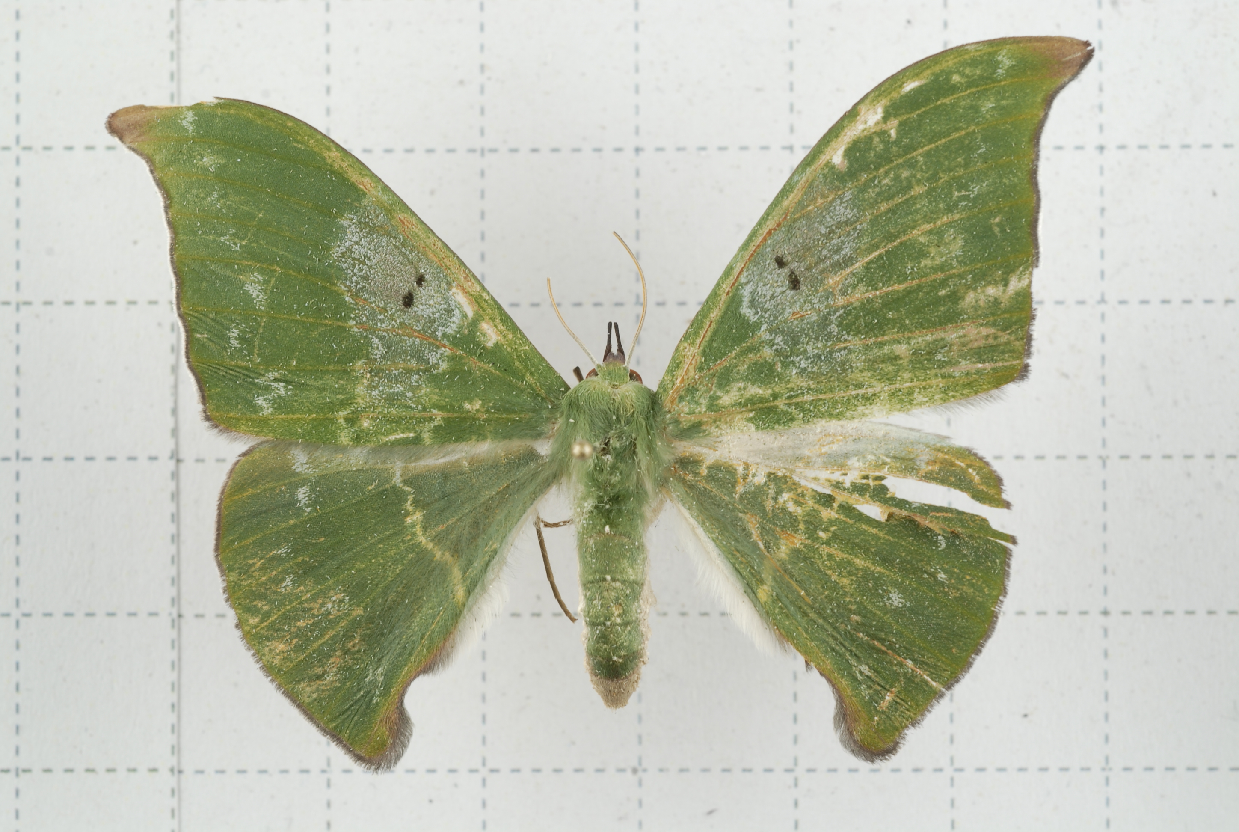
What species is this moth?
Tanaorhinus viridiluteata
